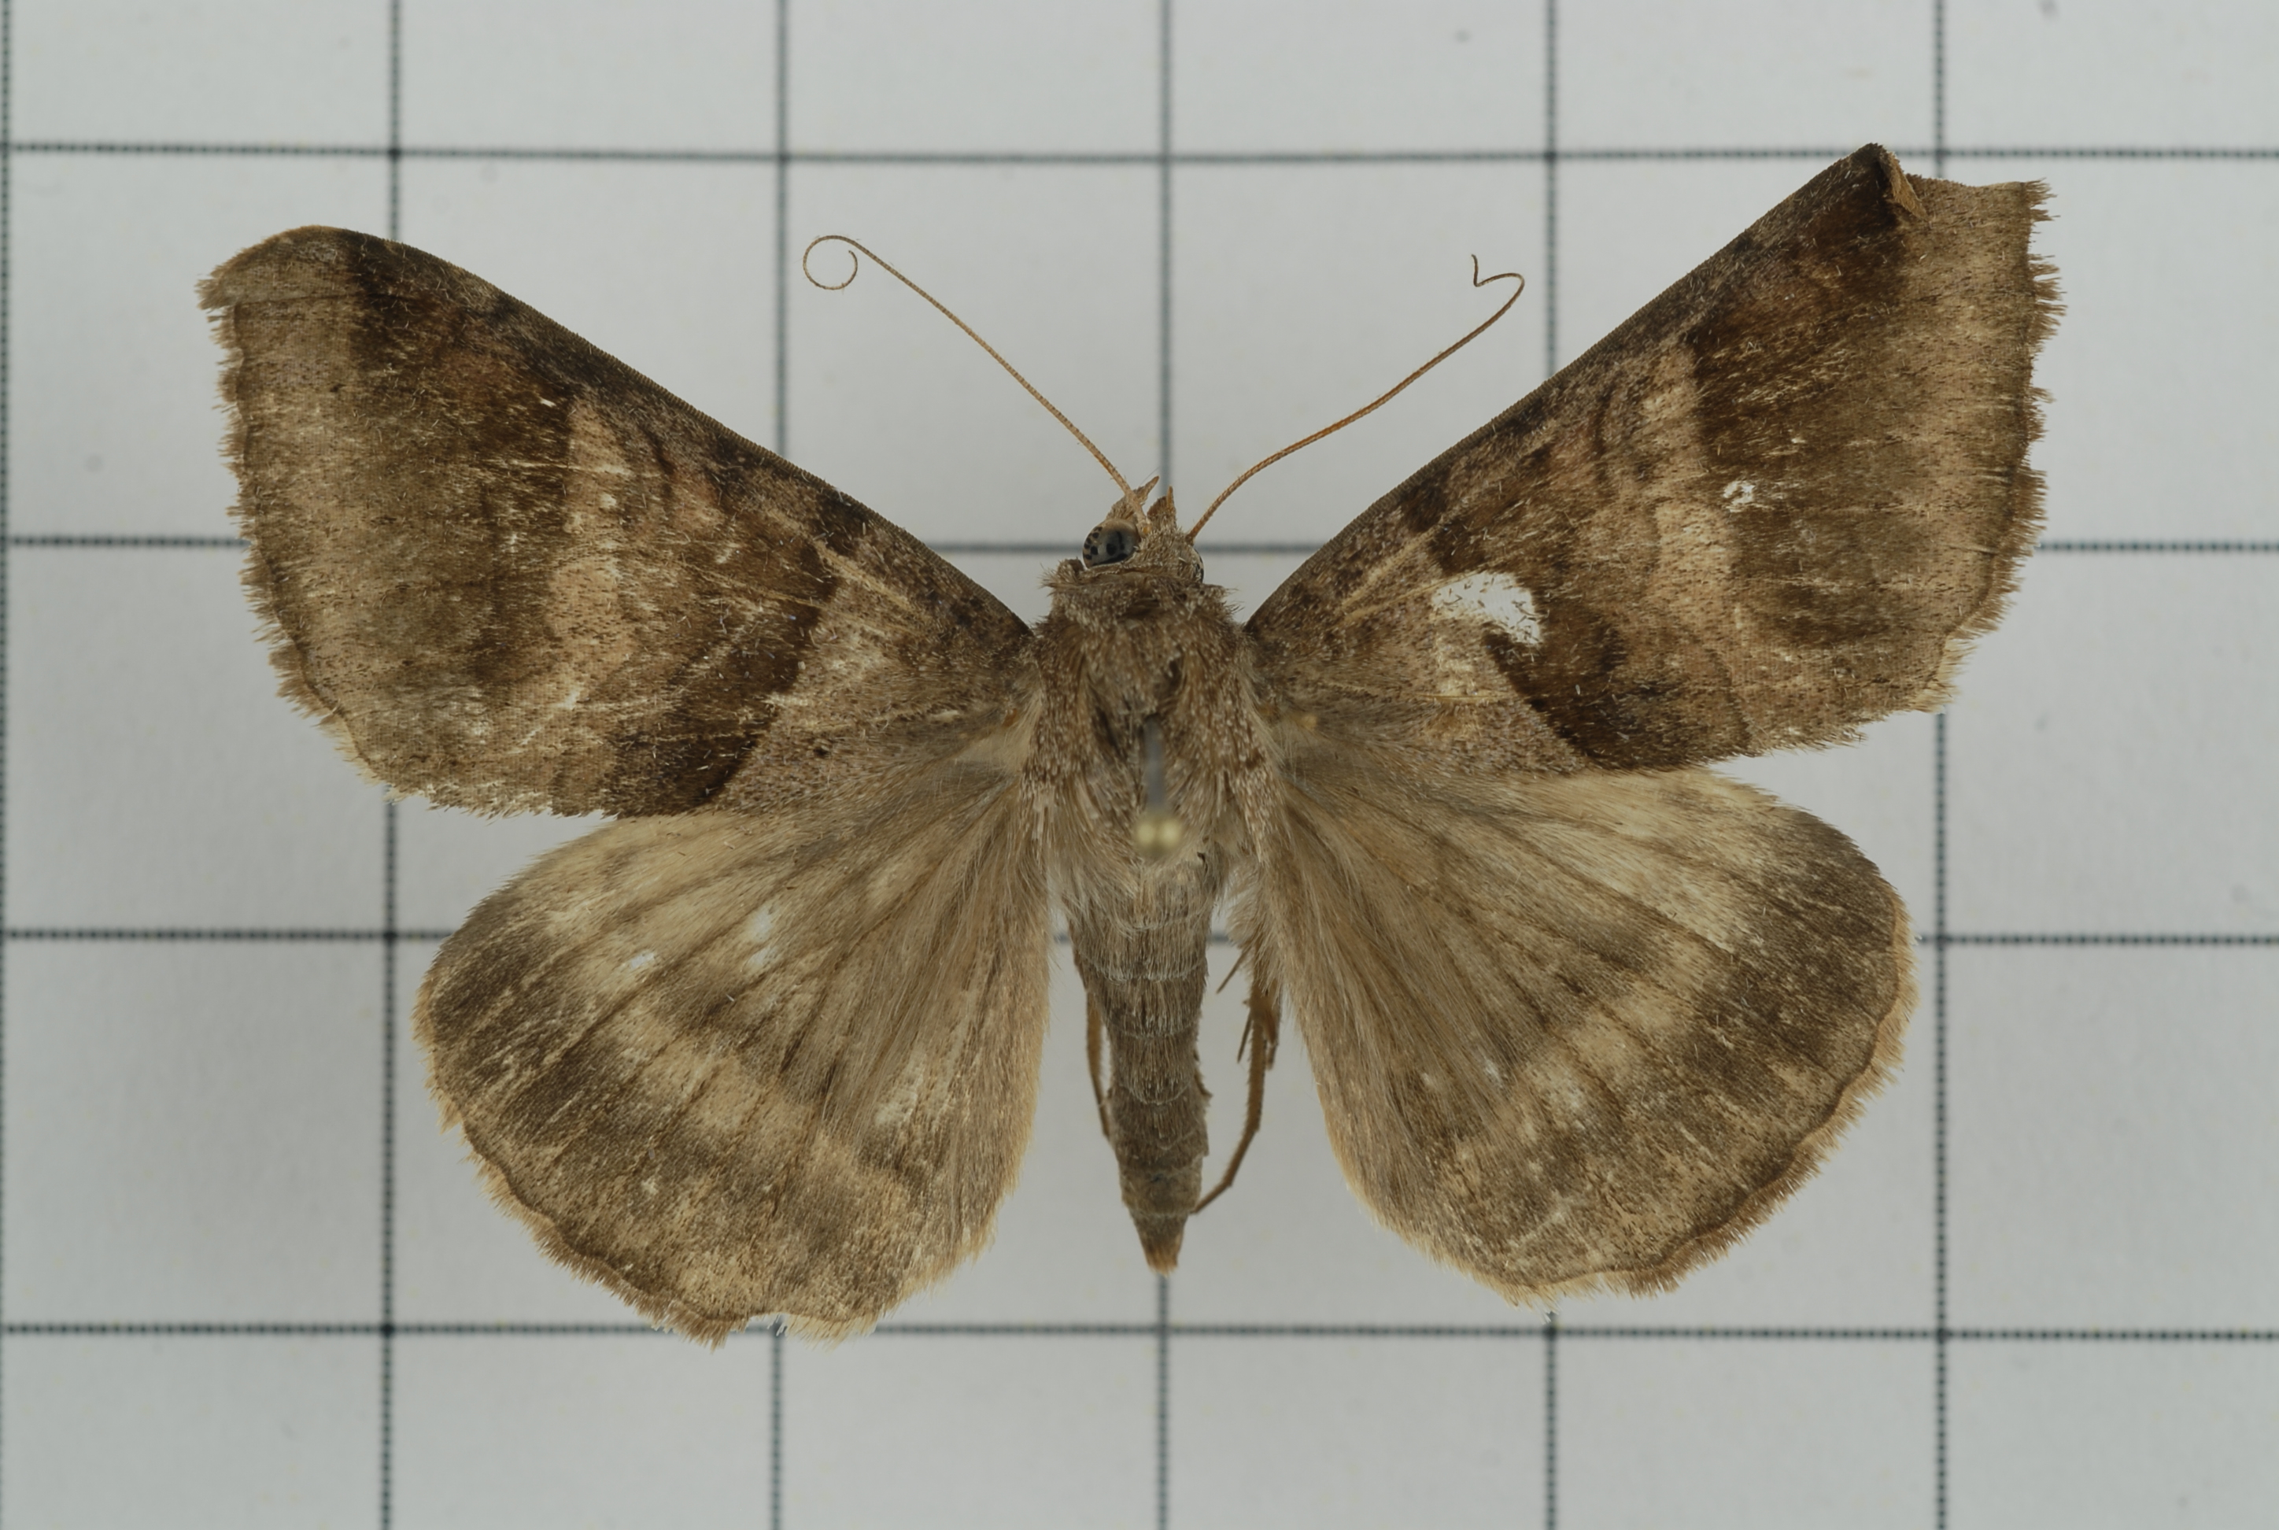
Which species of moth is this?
Mocis undata
